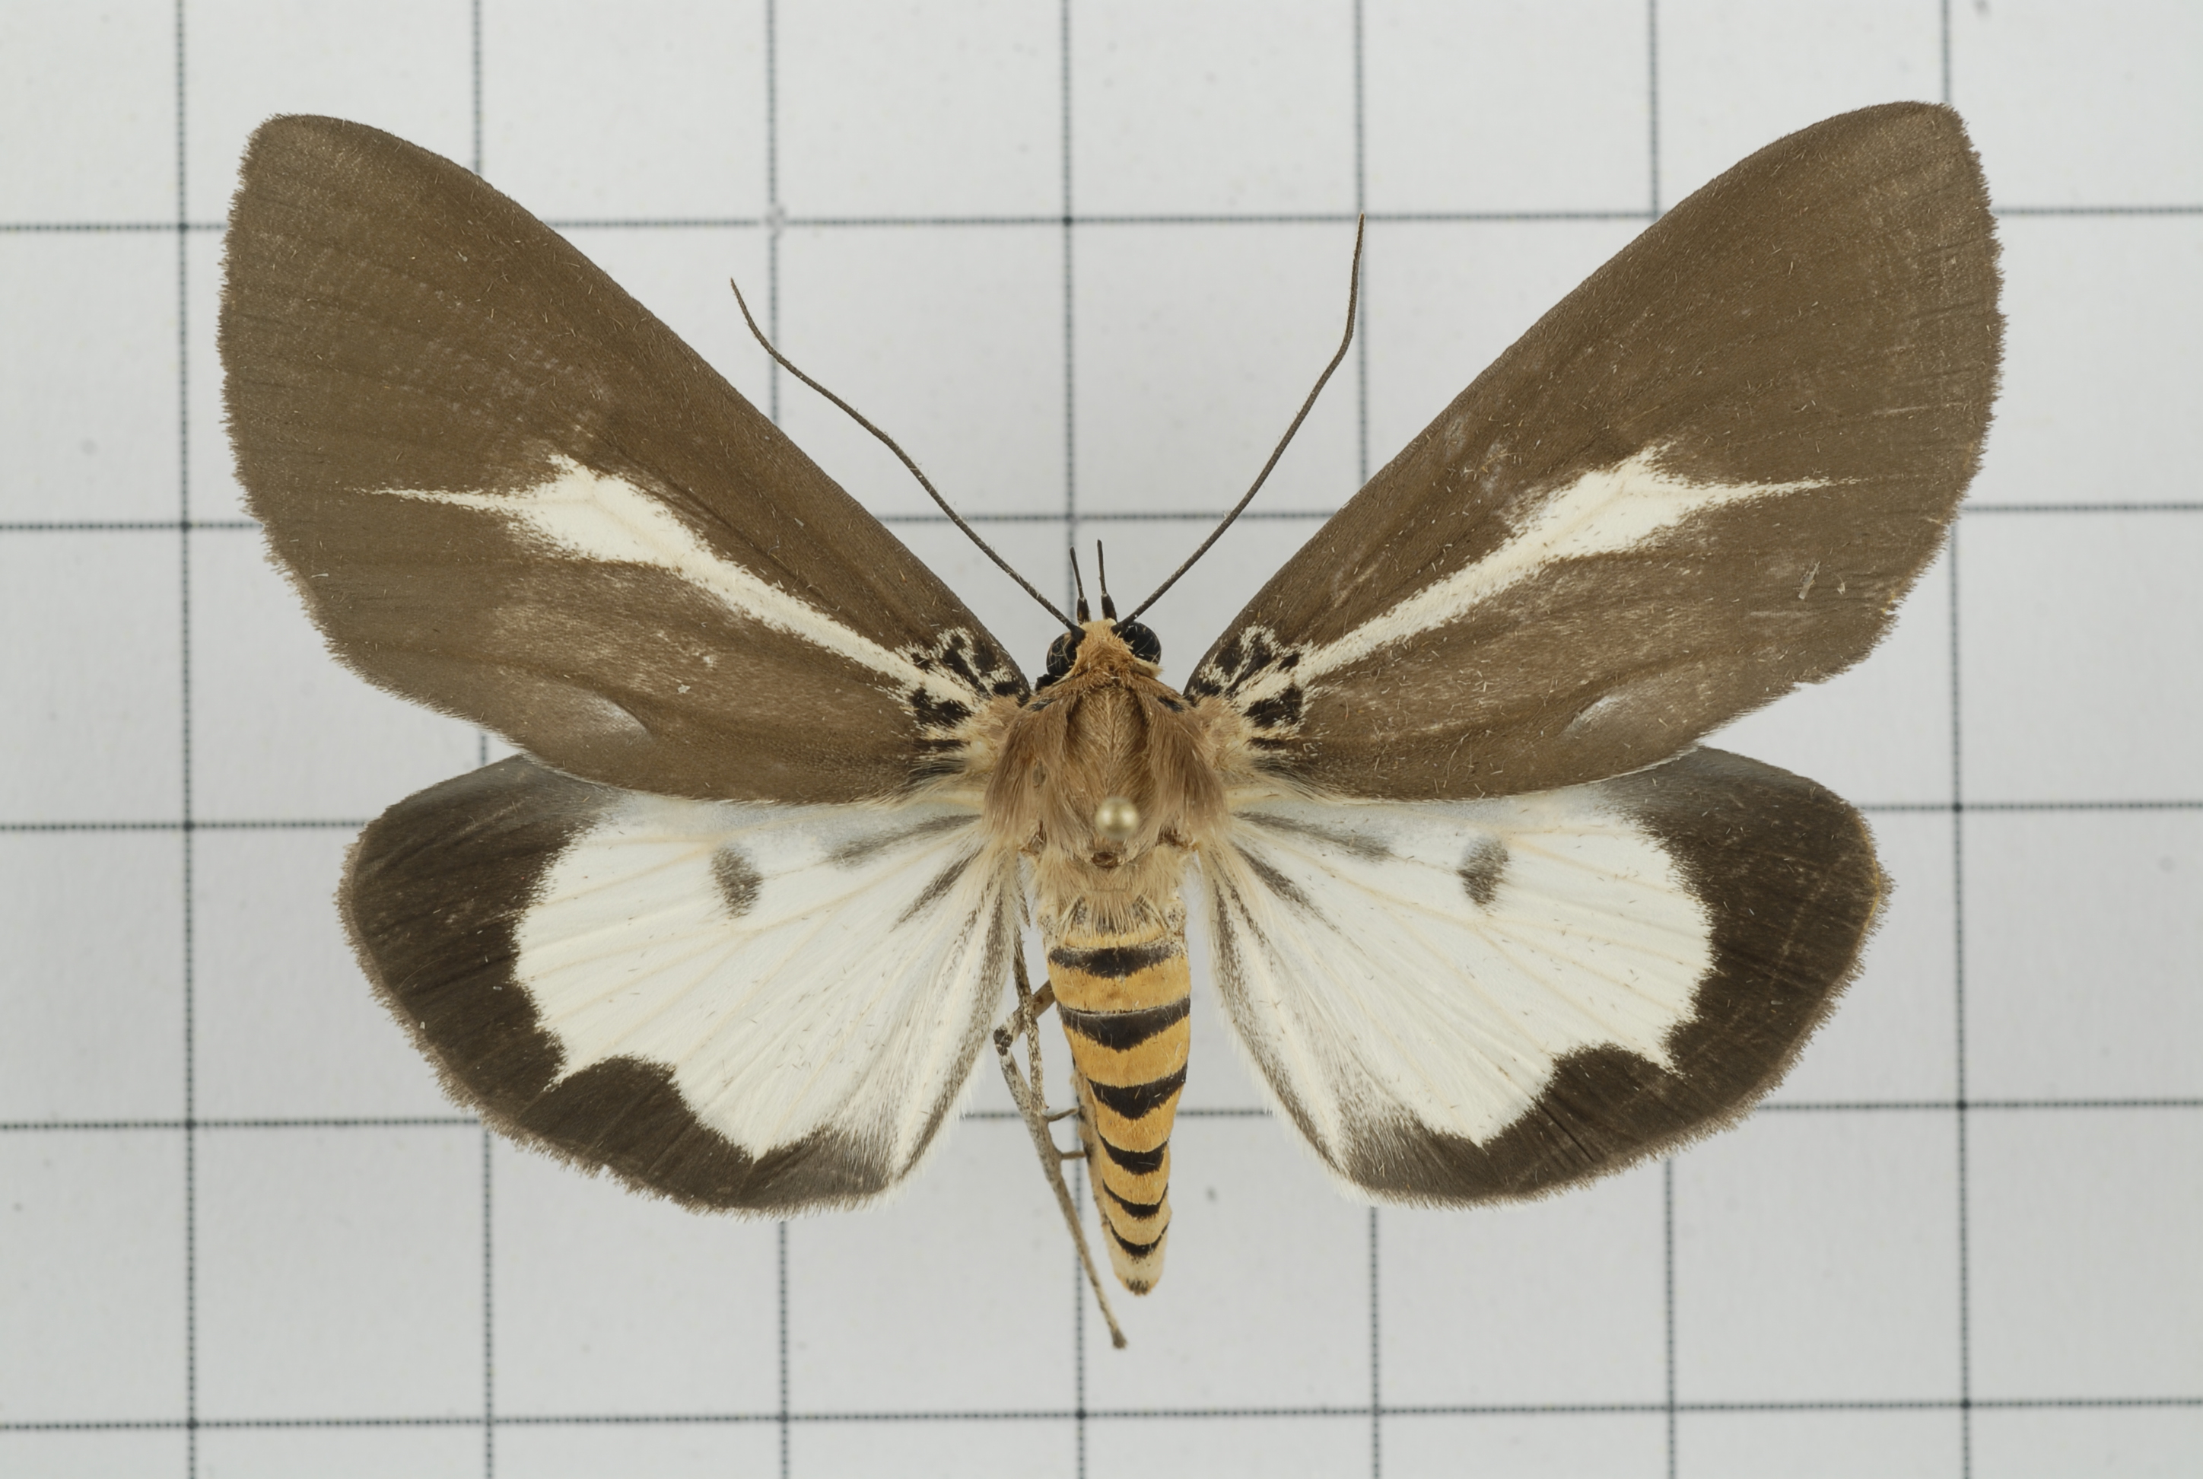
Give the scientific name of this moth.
Asota heliconia zebrina
